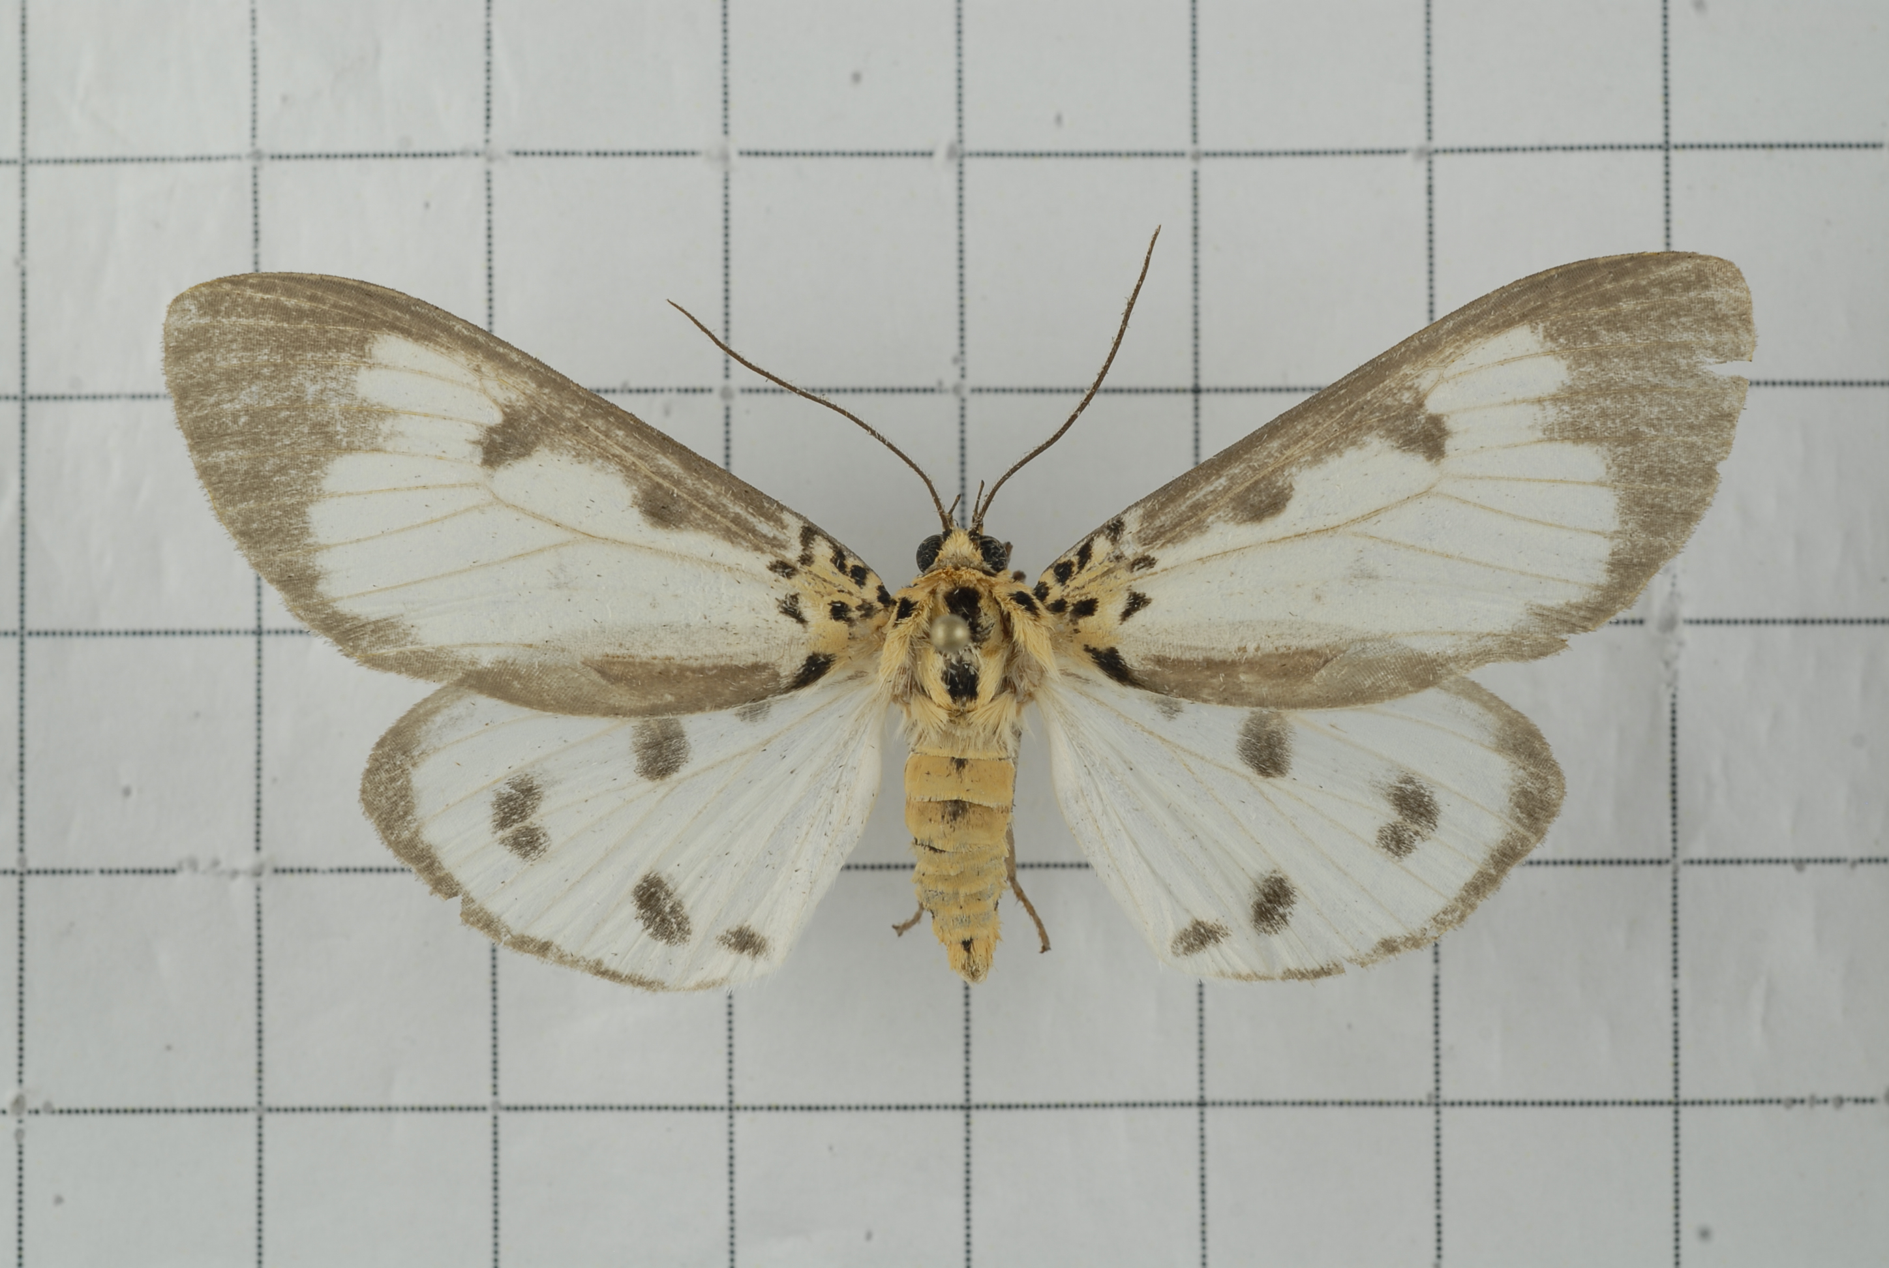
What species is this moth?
Asota plana lacteata
